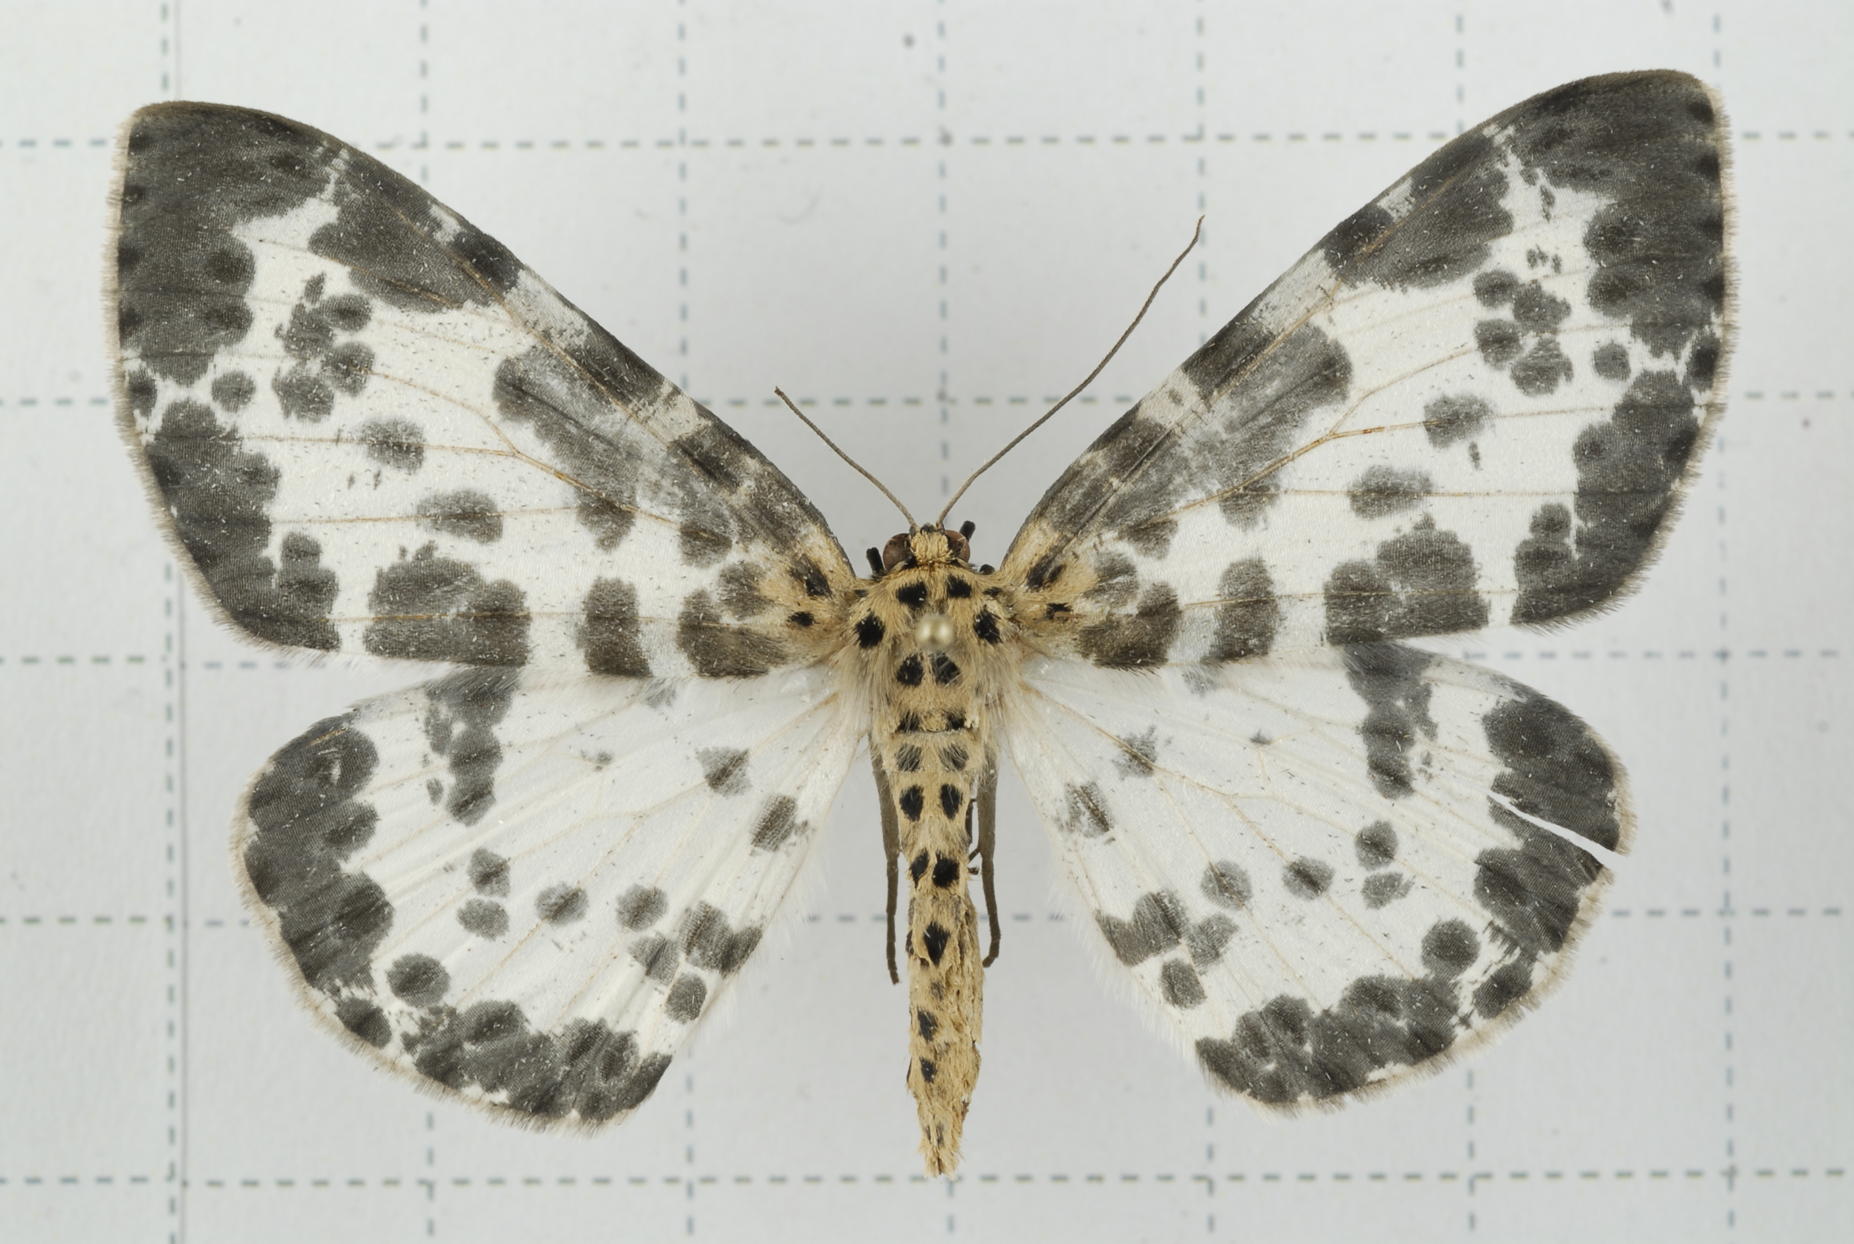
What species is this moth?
Percnia luridaria nominoneura
